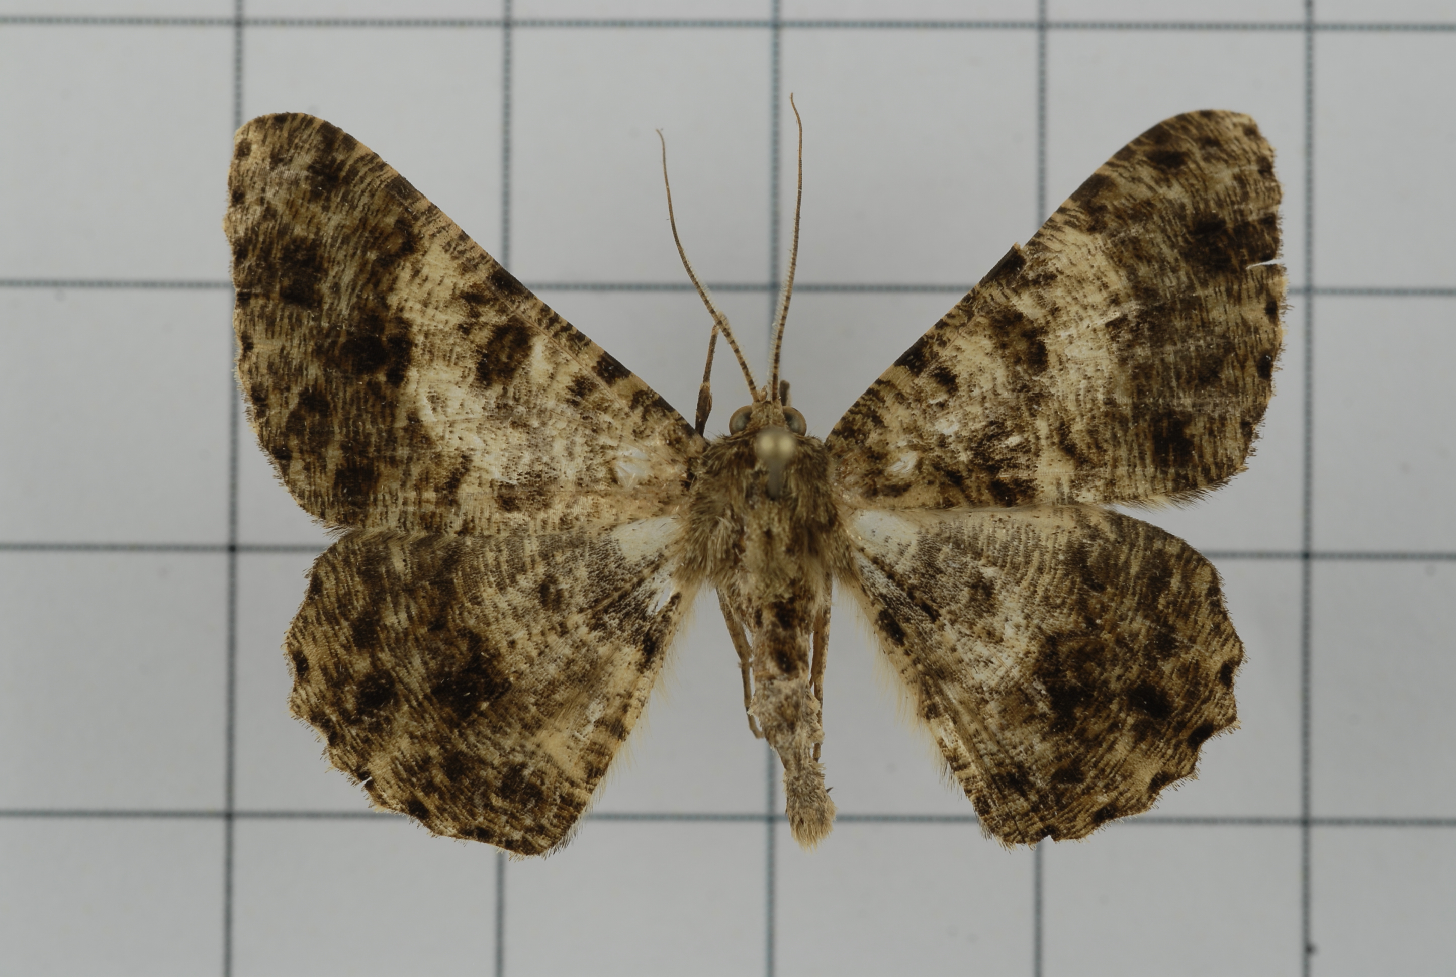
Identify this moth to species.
Racotis boarmiaria
